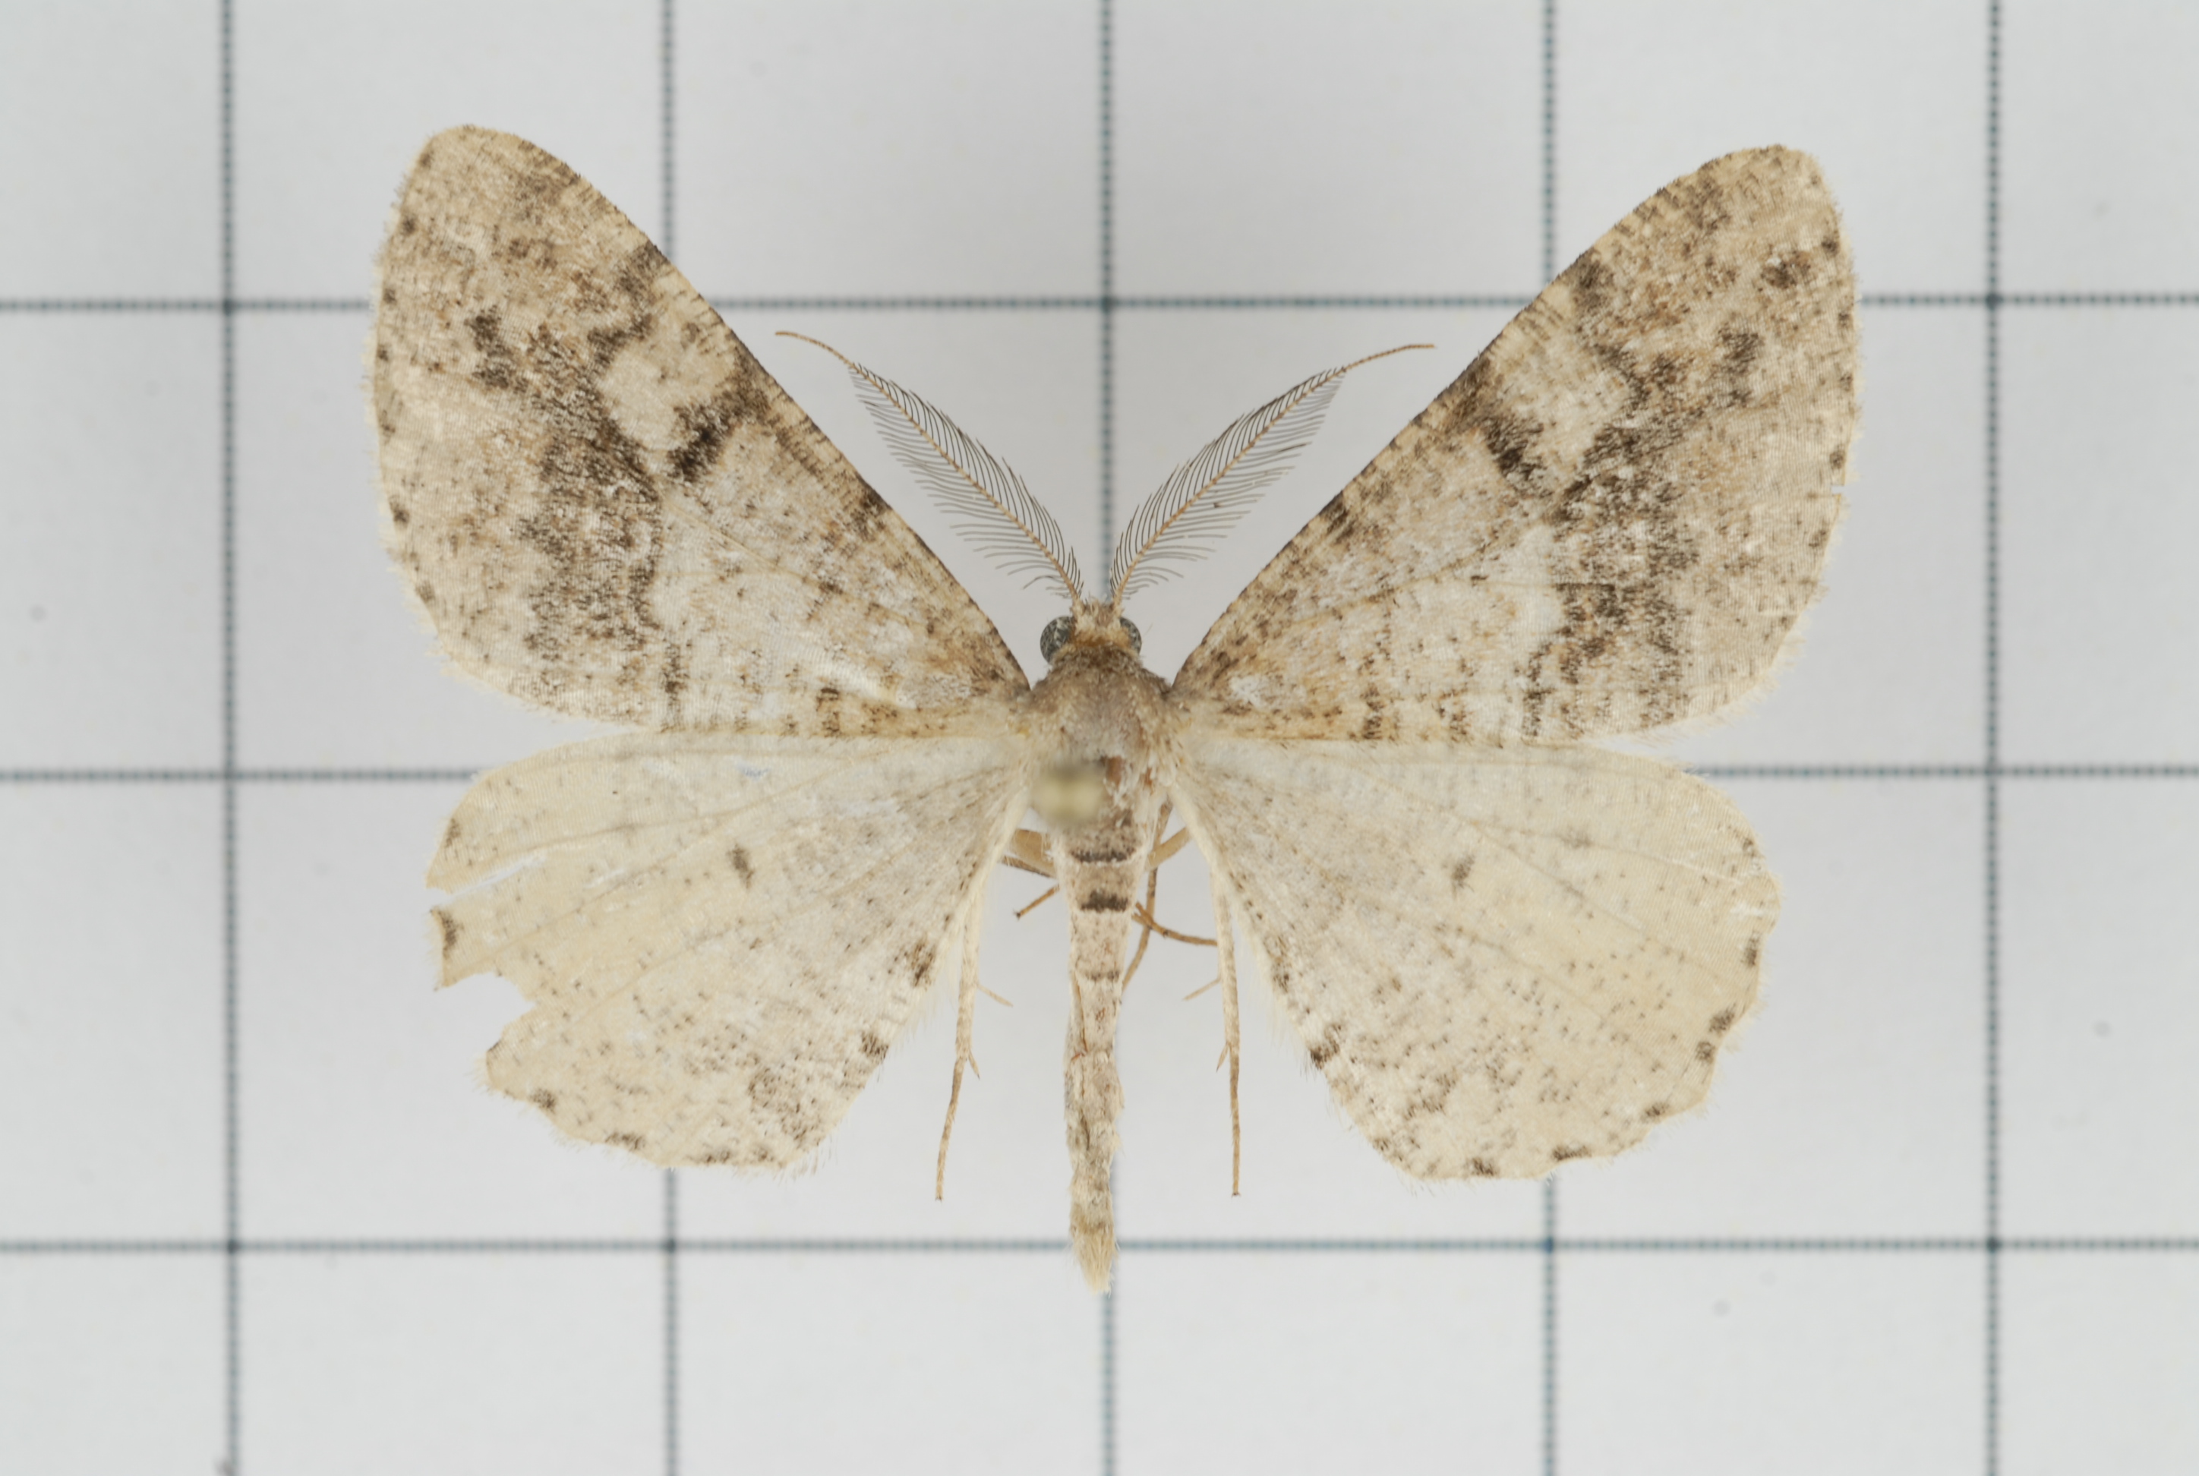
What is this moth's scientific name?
Alcis pallens
